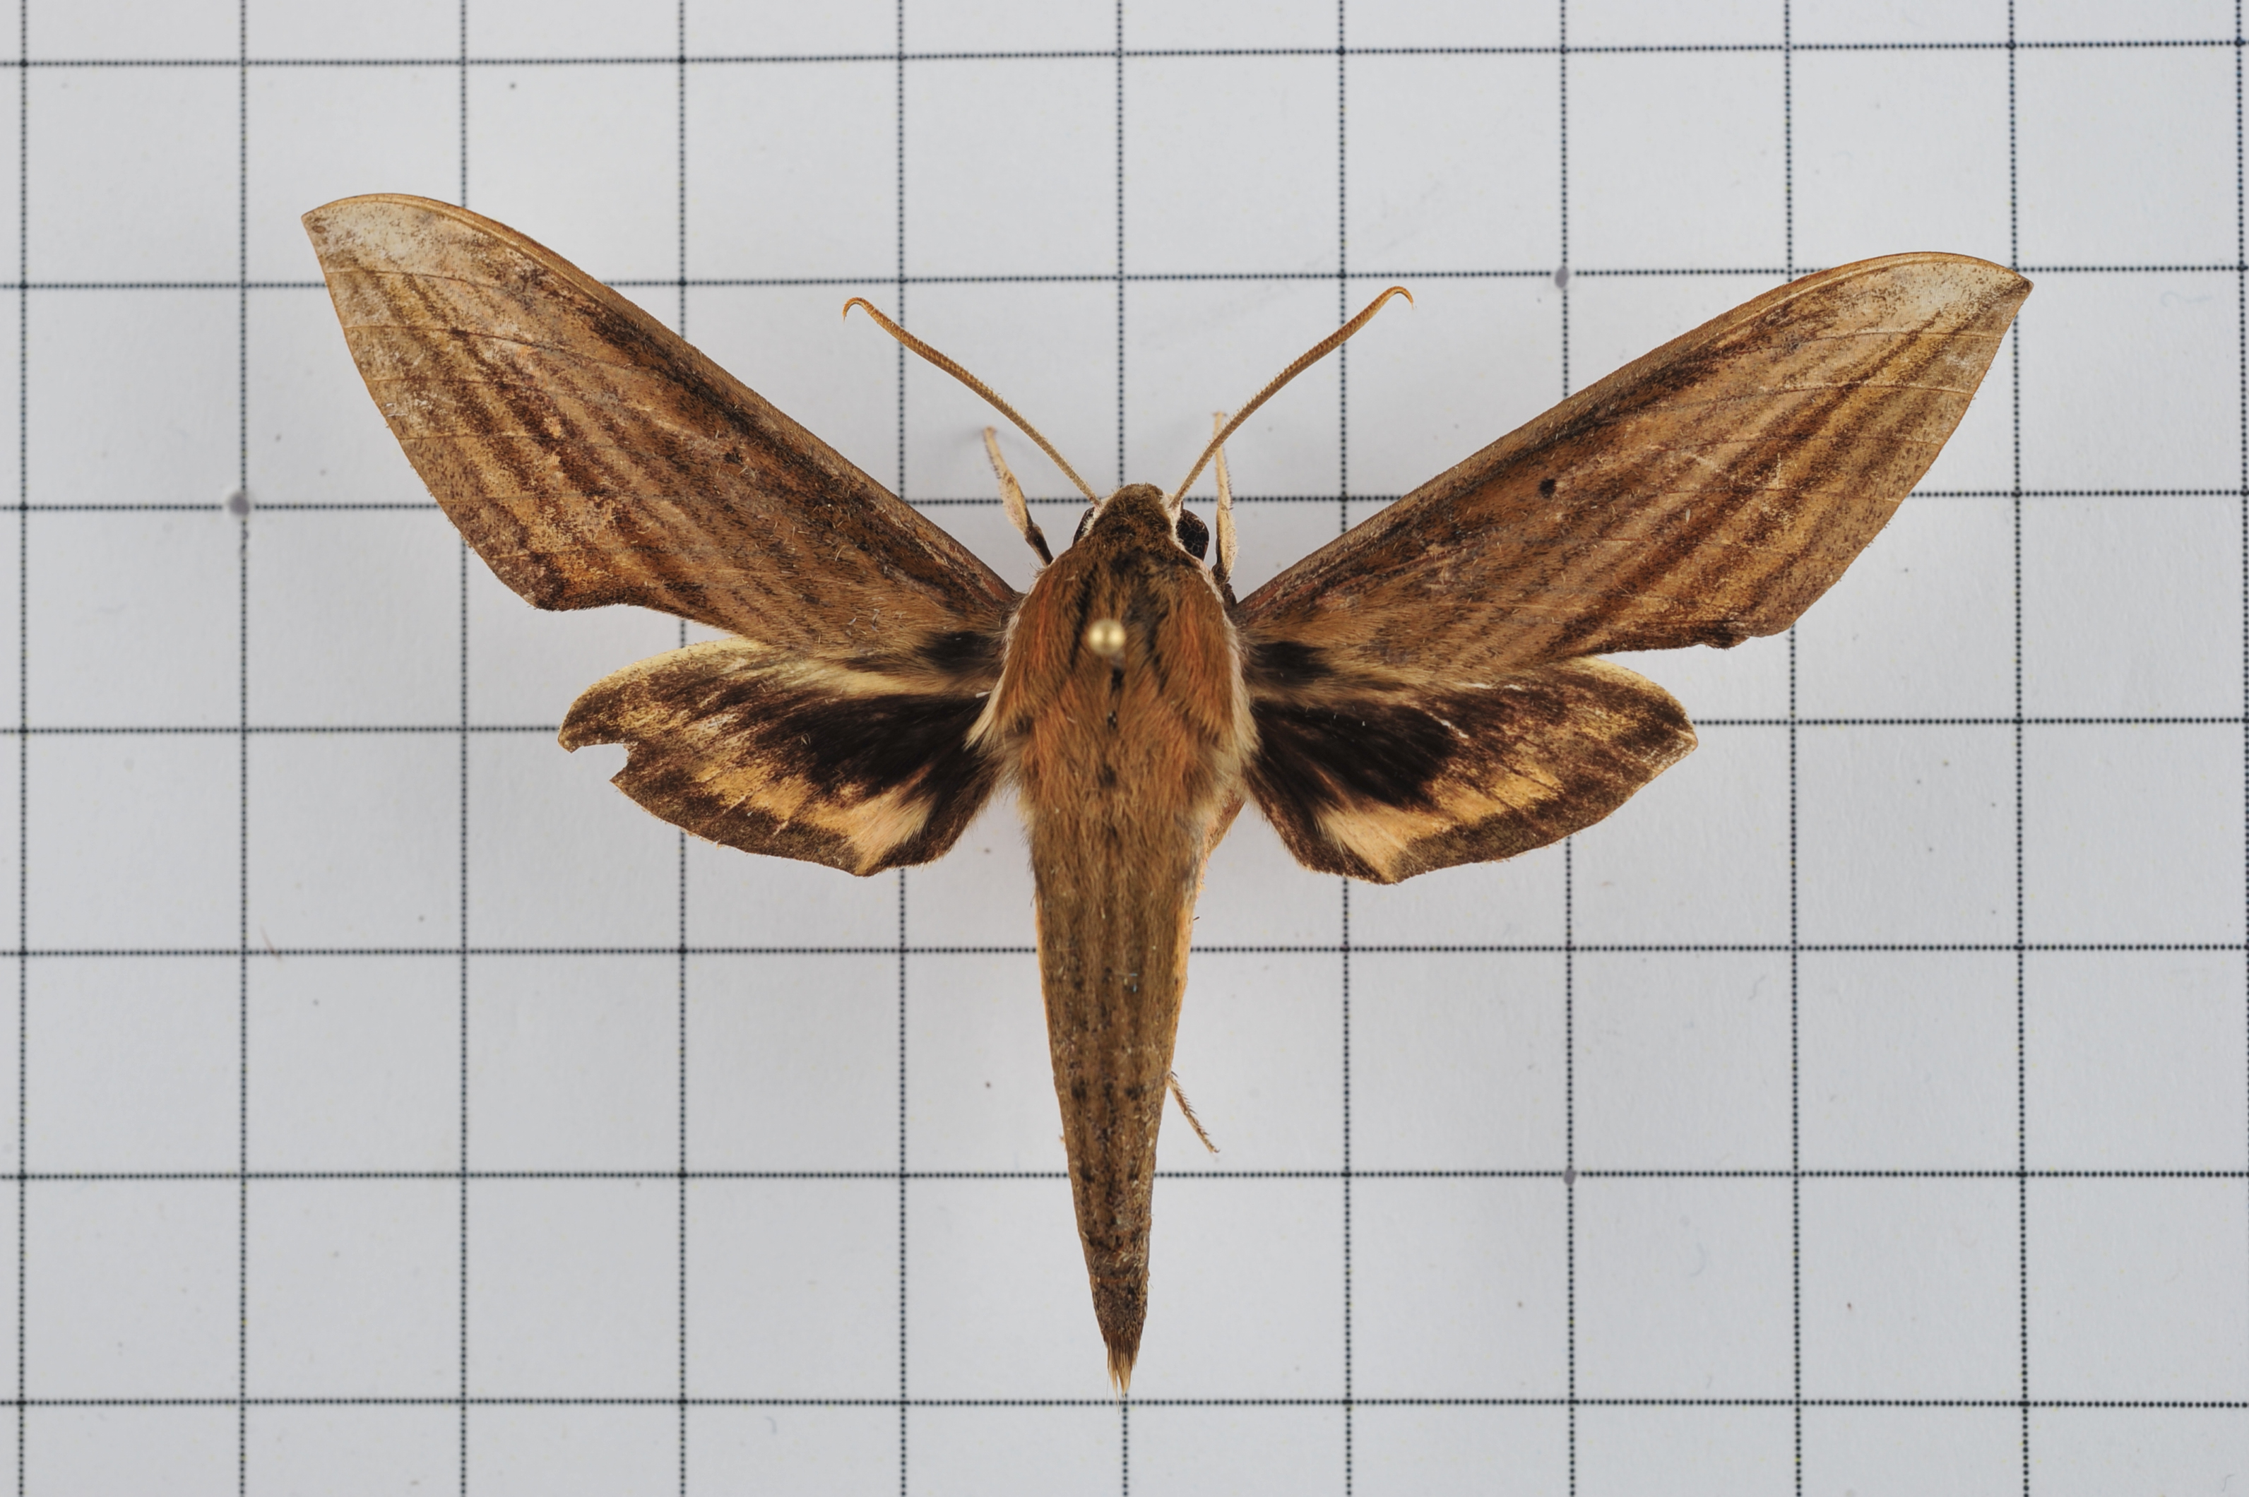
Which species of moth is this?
Cechetra minor
